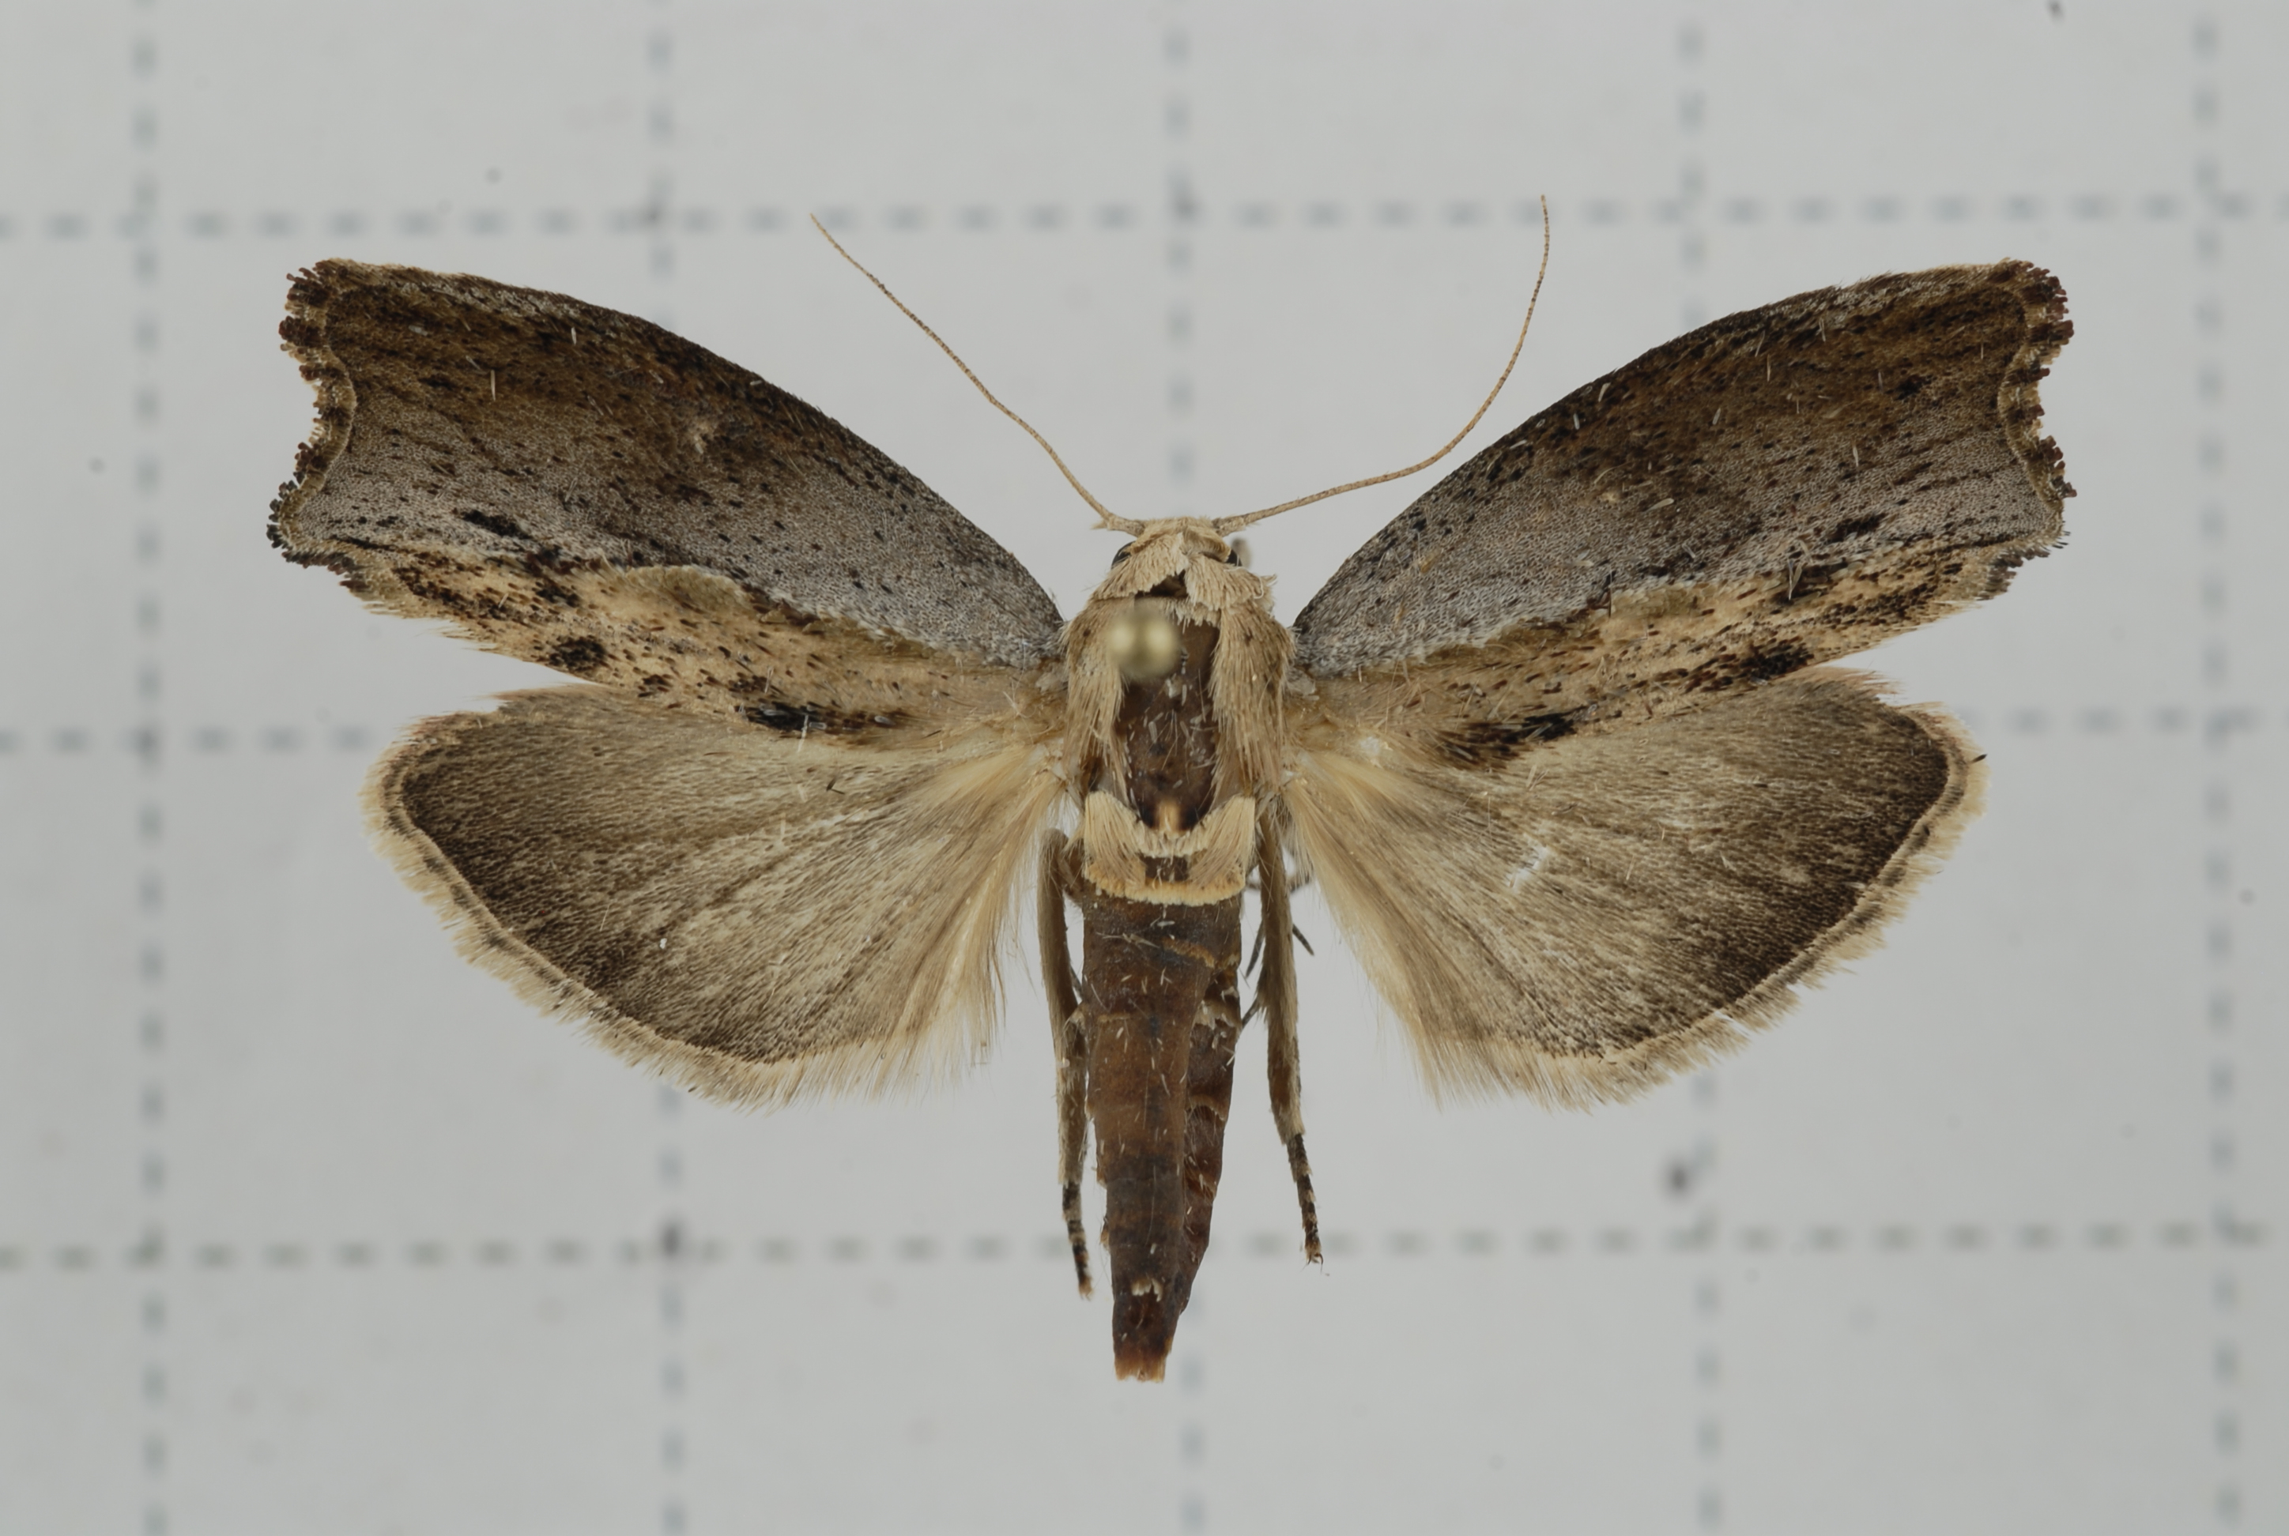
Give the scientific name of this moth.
Galleria mellonella
